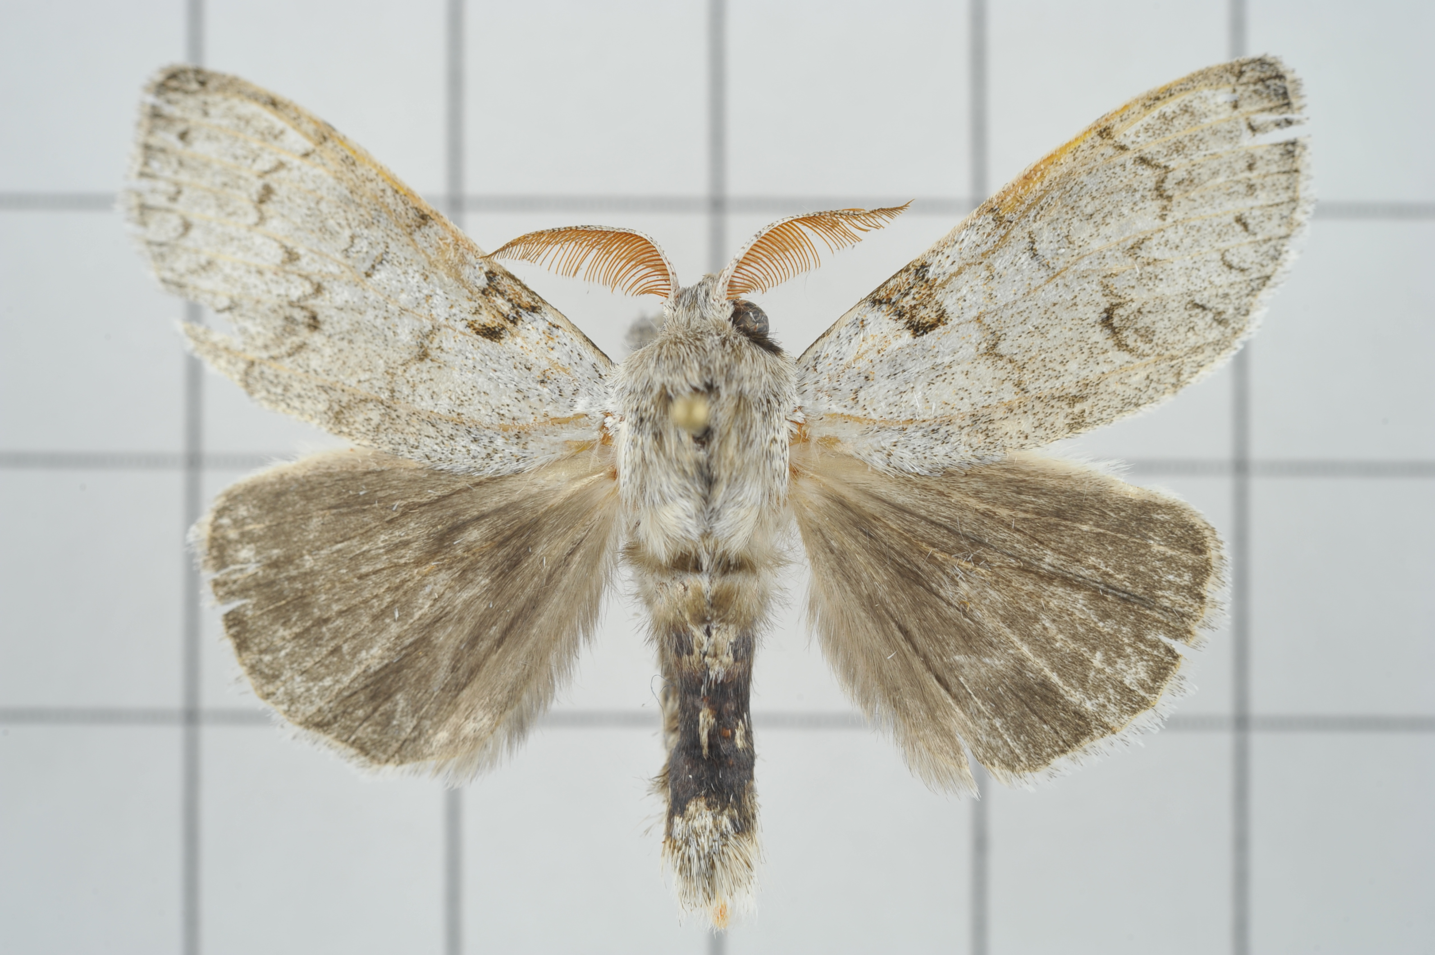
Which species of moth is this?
Calliteara postfusca
